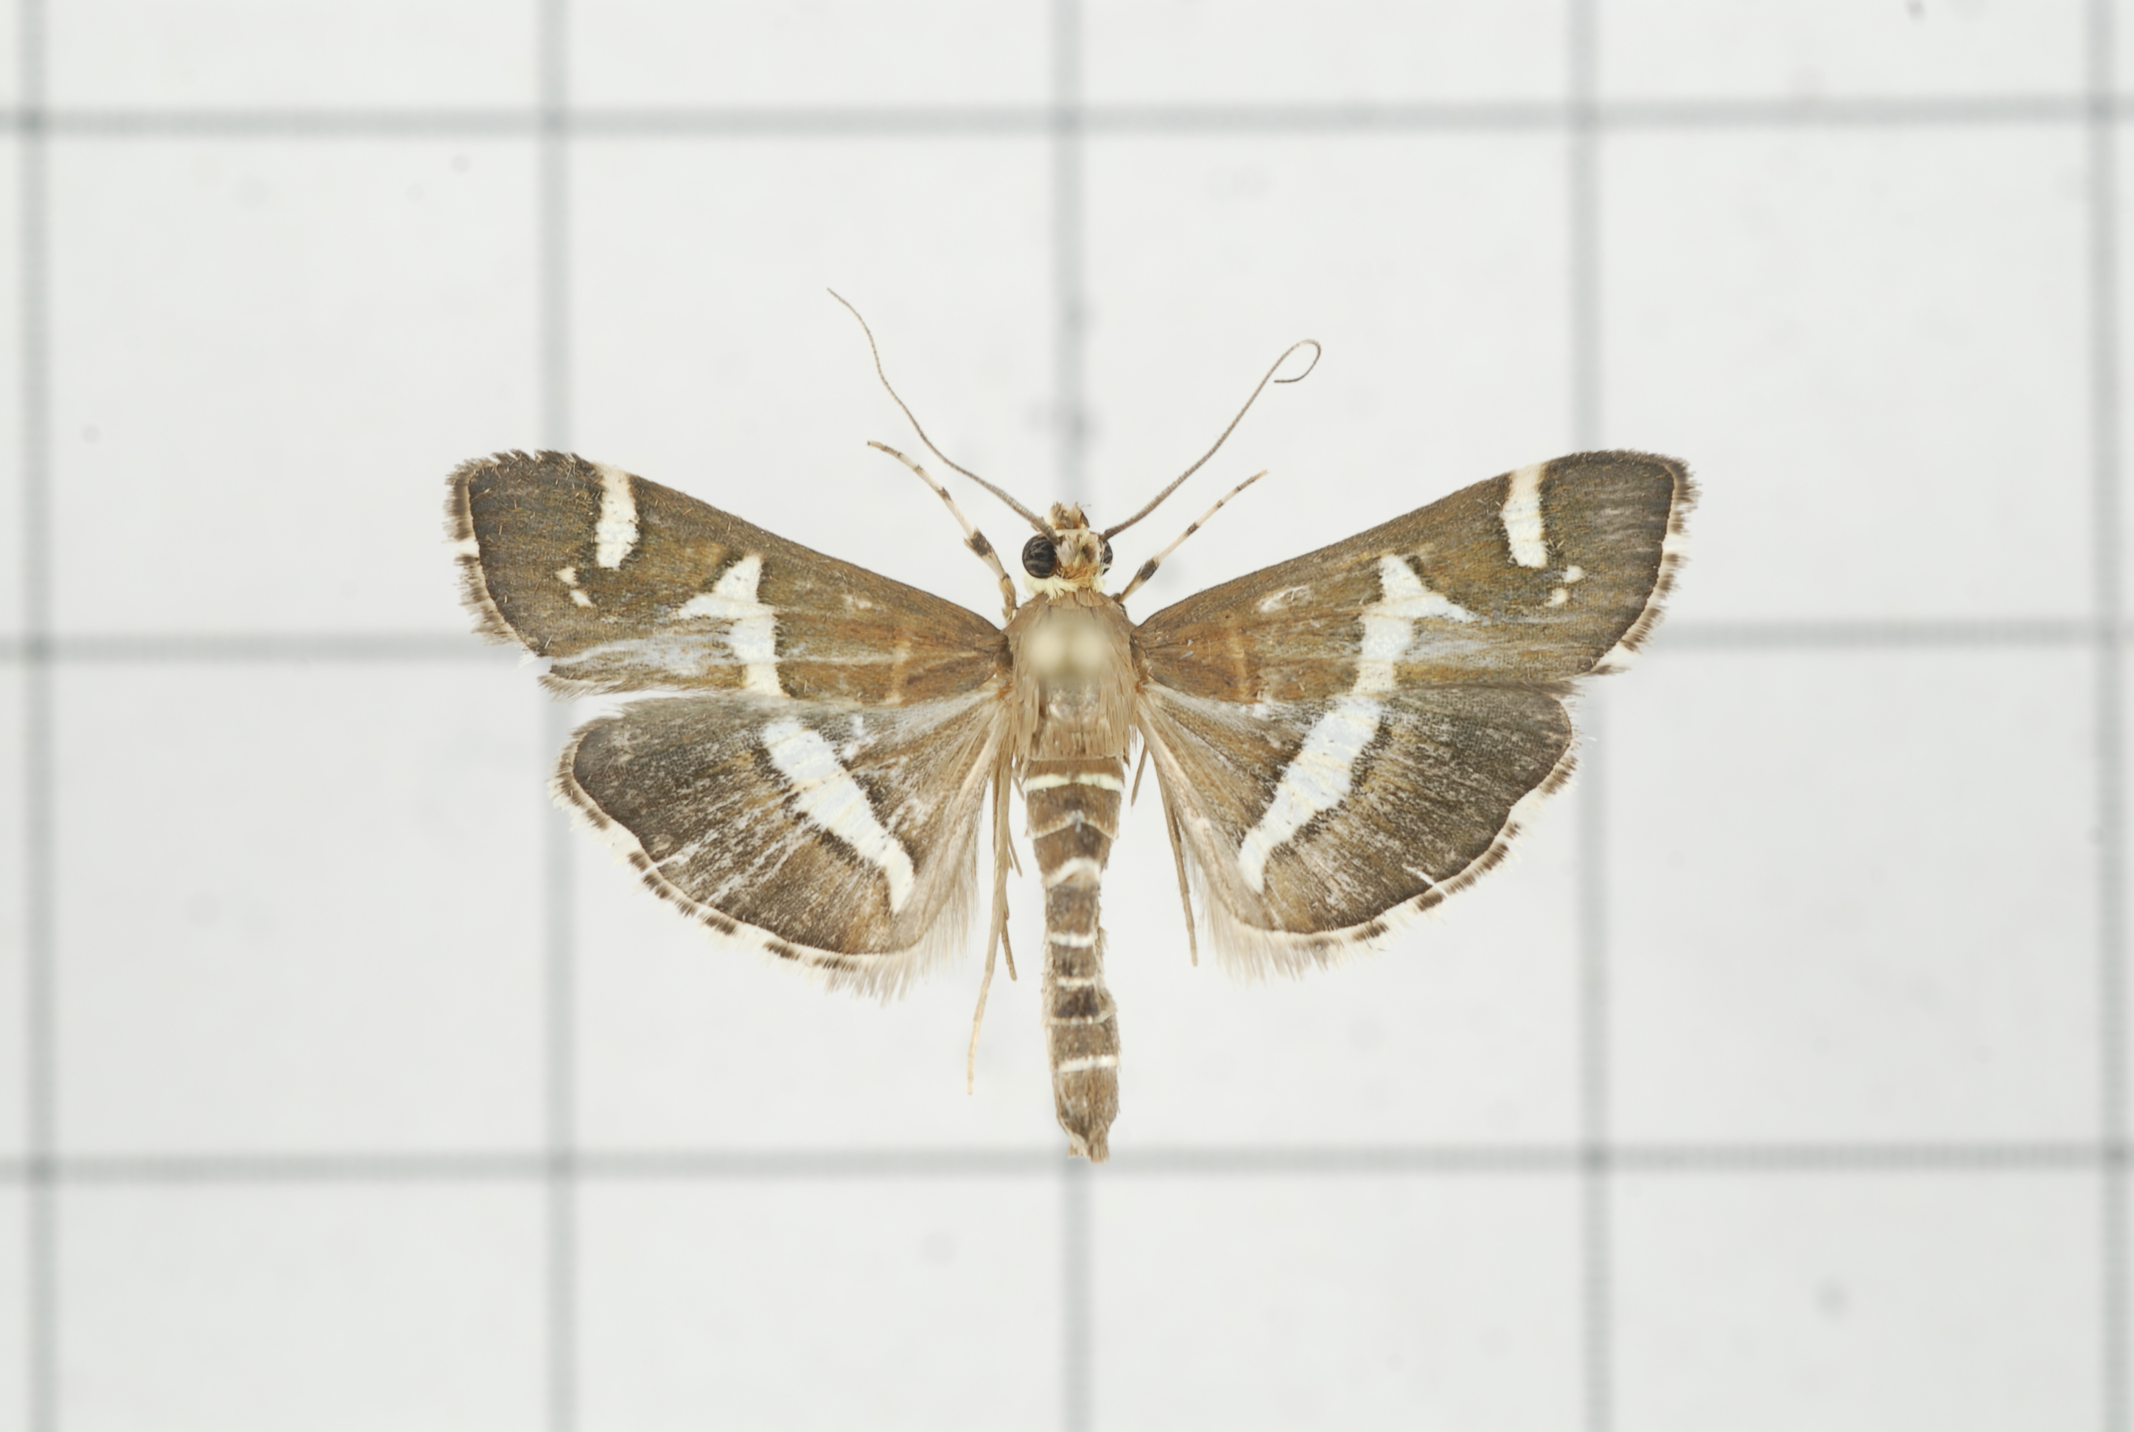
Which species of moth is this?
Spoladea recurvalis
